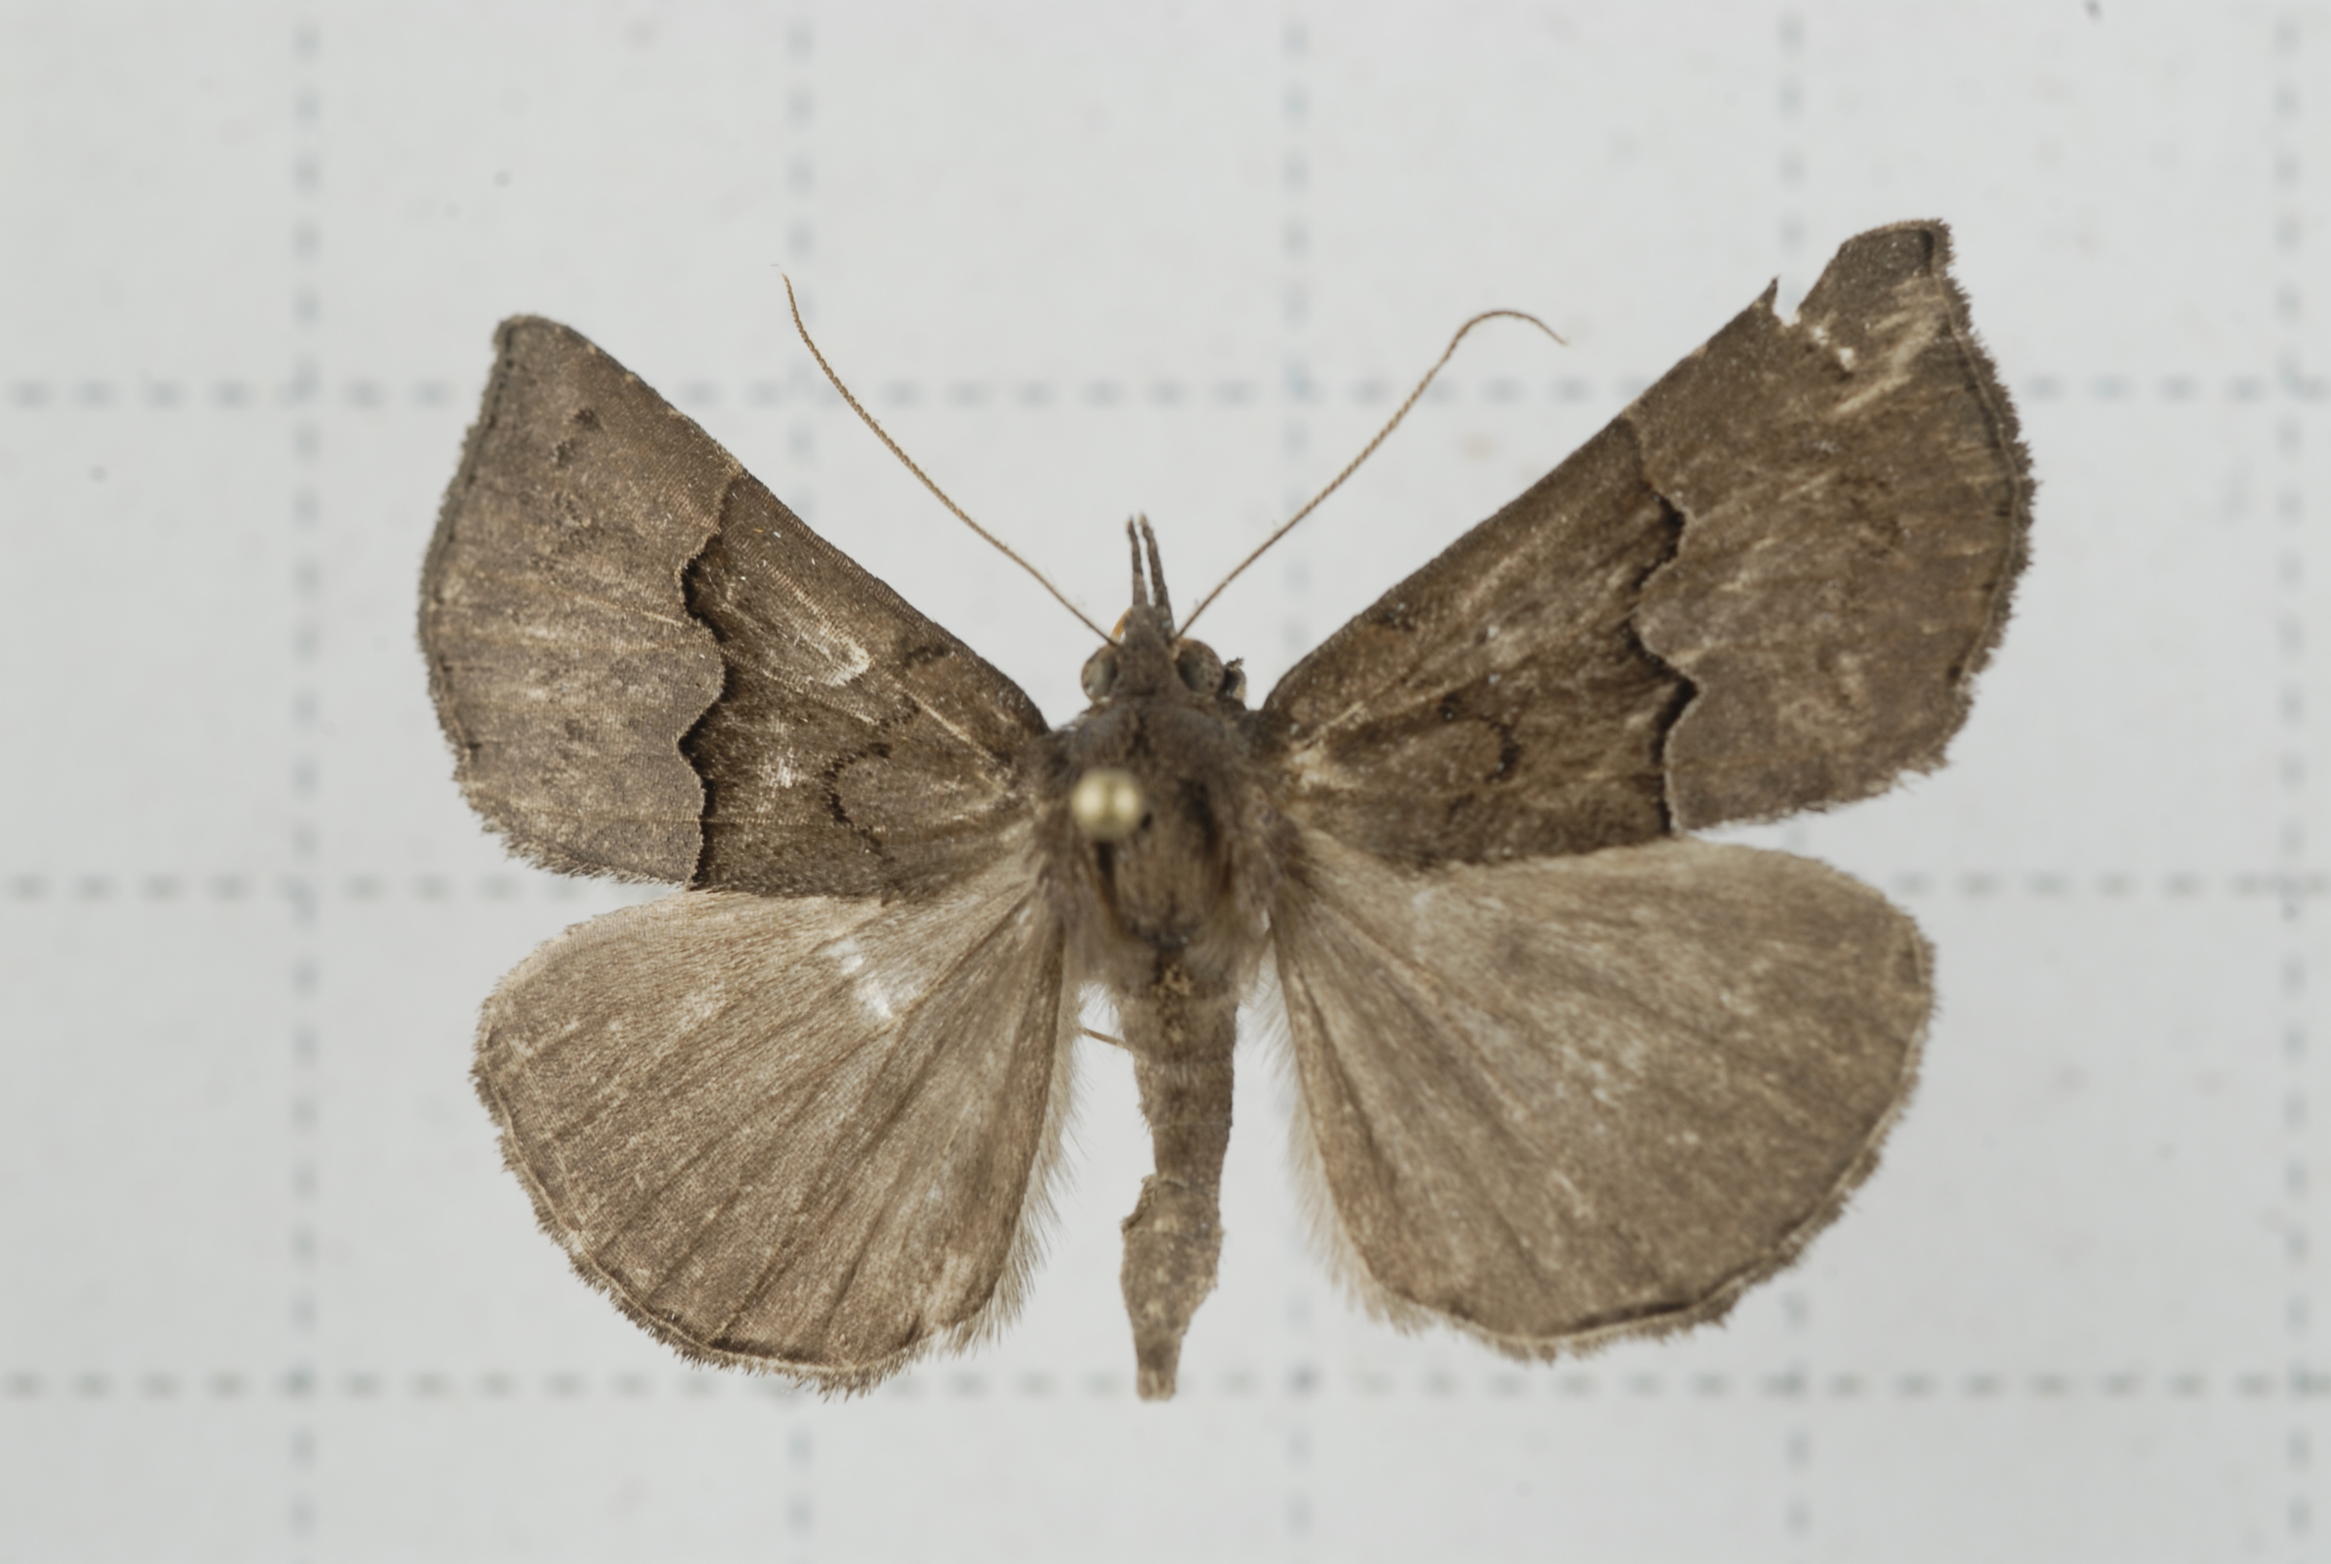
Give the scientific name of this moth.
Hypena sinuosa
